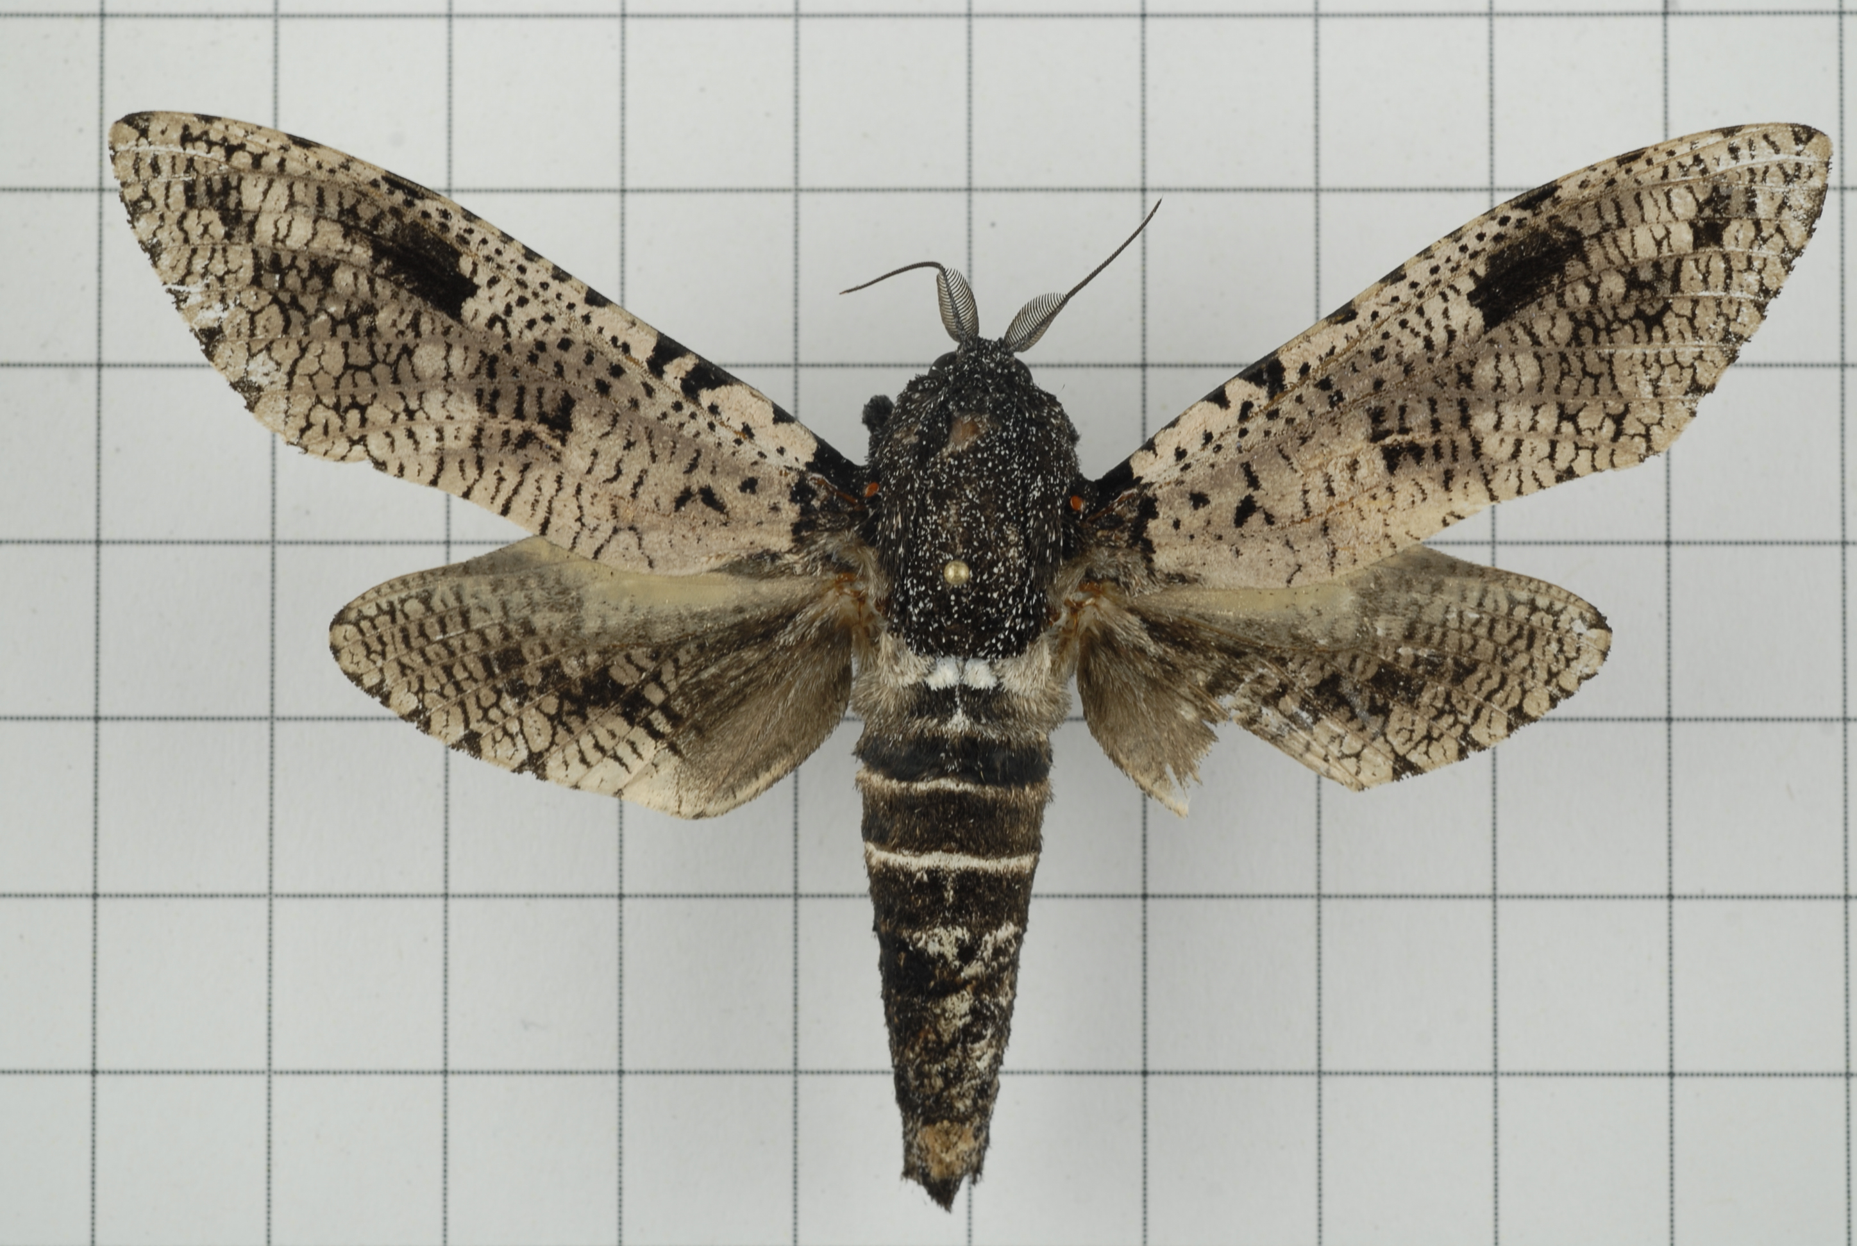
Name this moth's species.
Xyleutes strix
